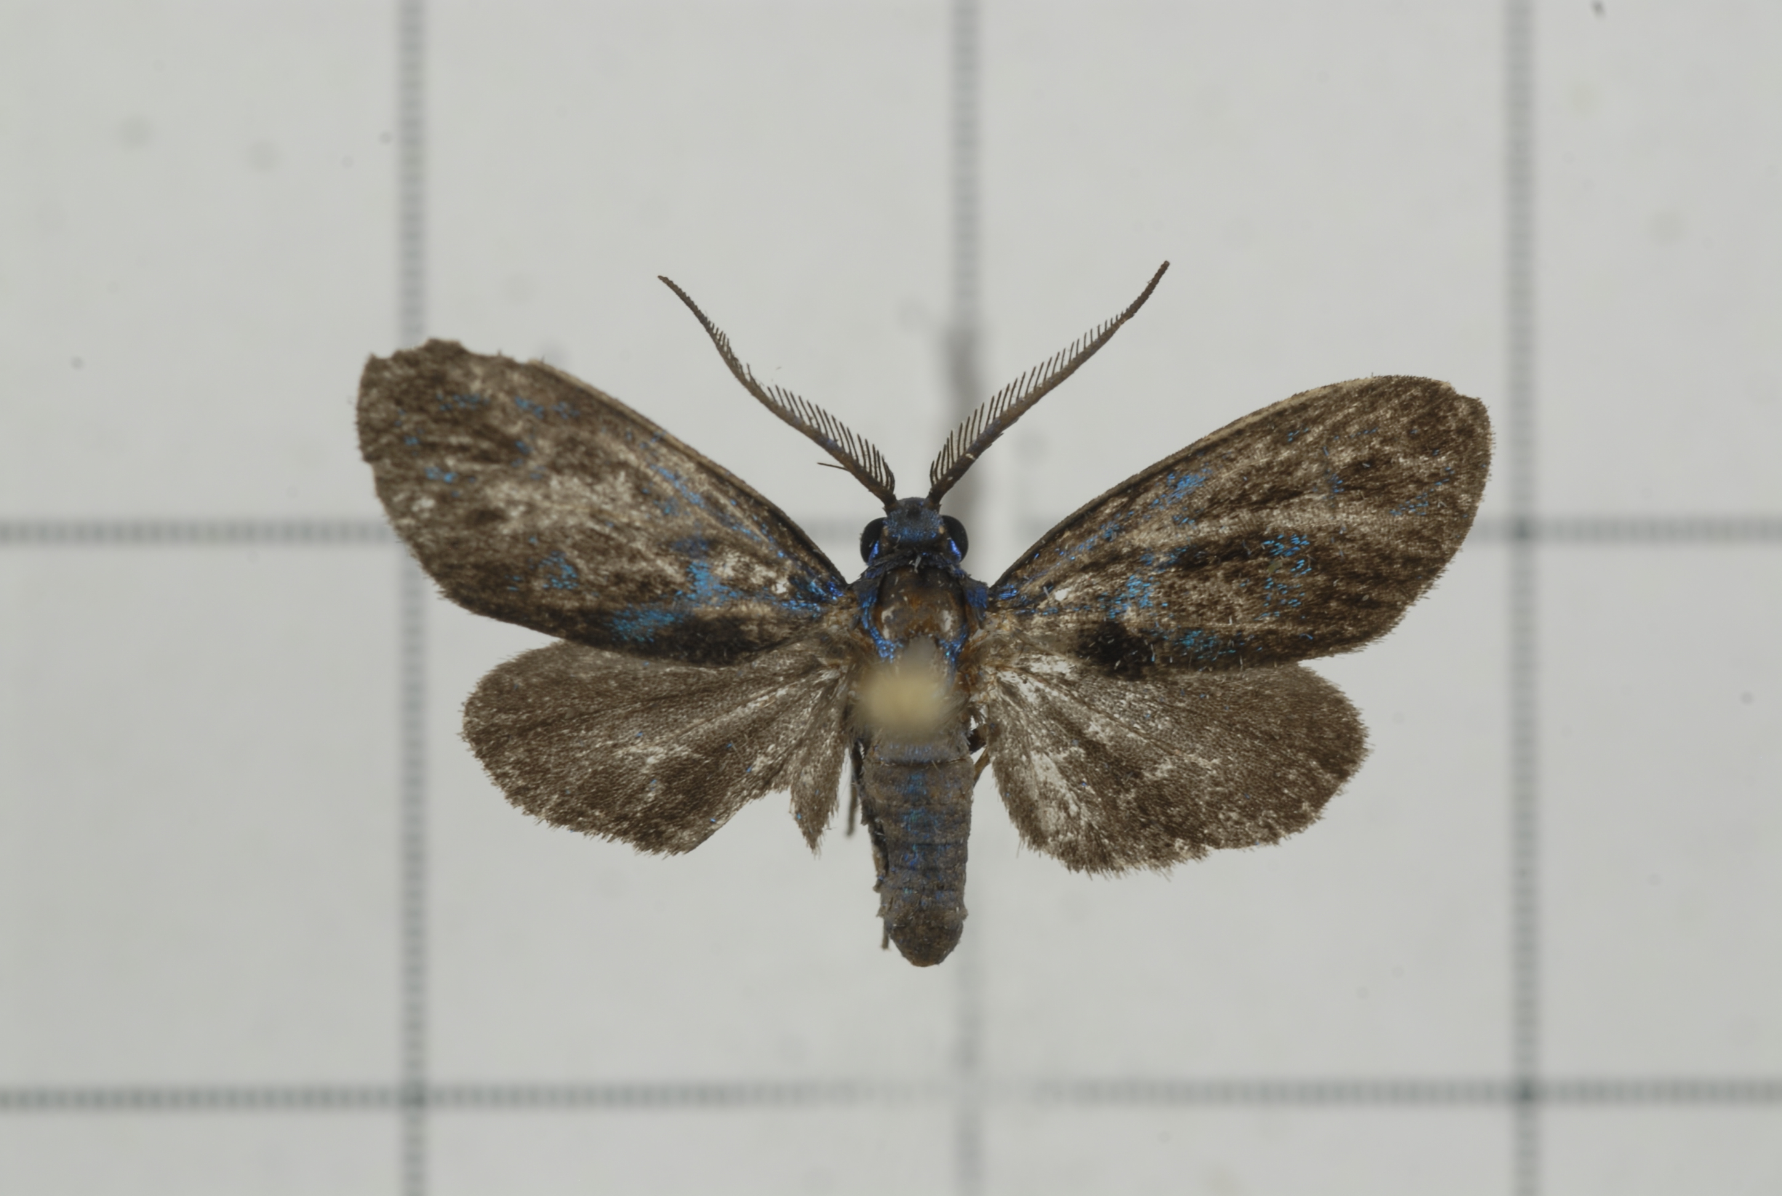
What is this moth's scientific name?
Clelea formosana simplicior
